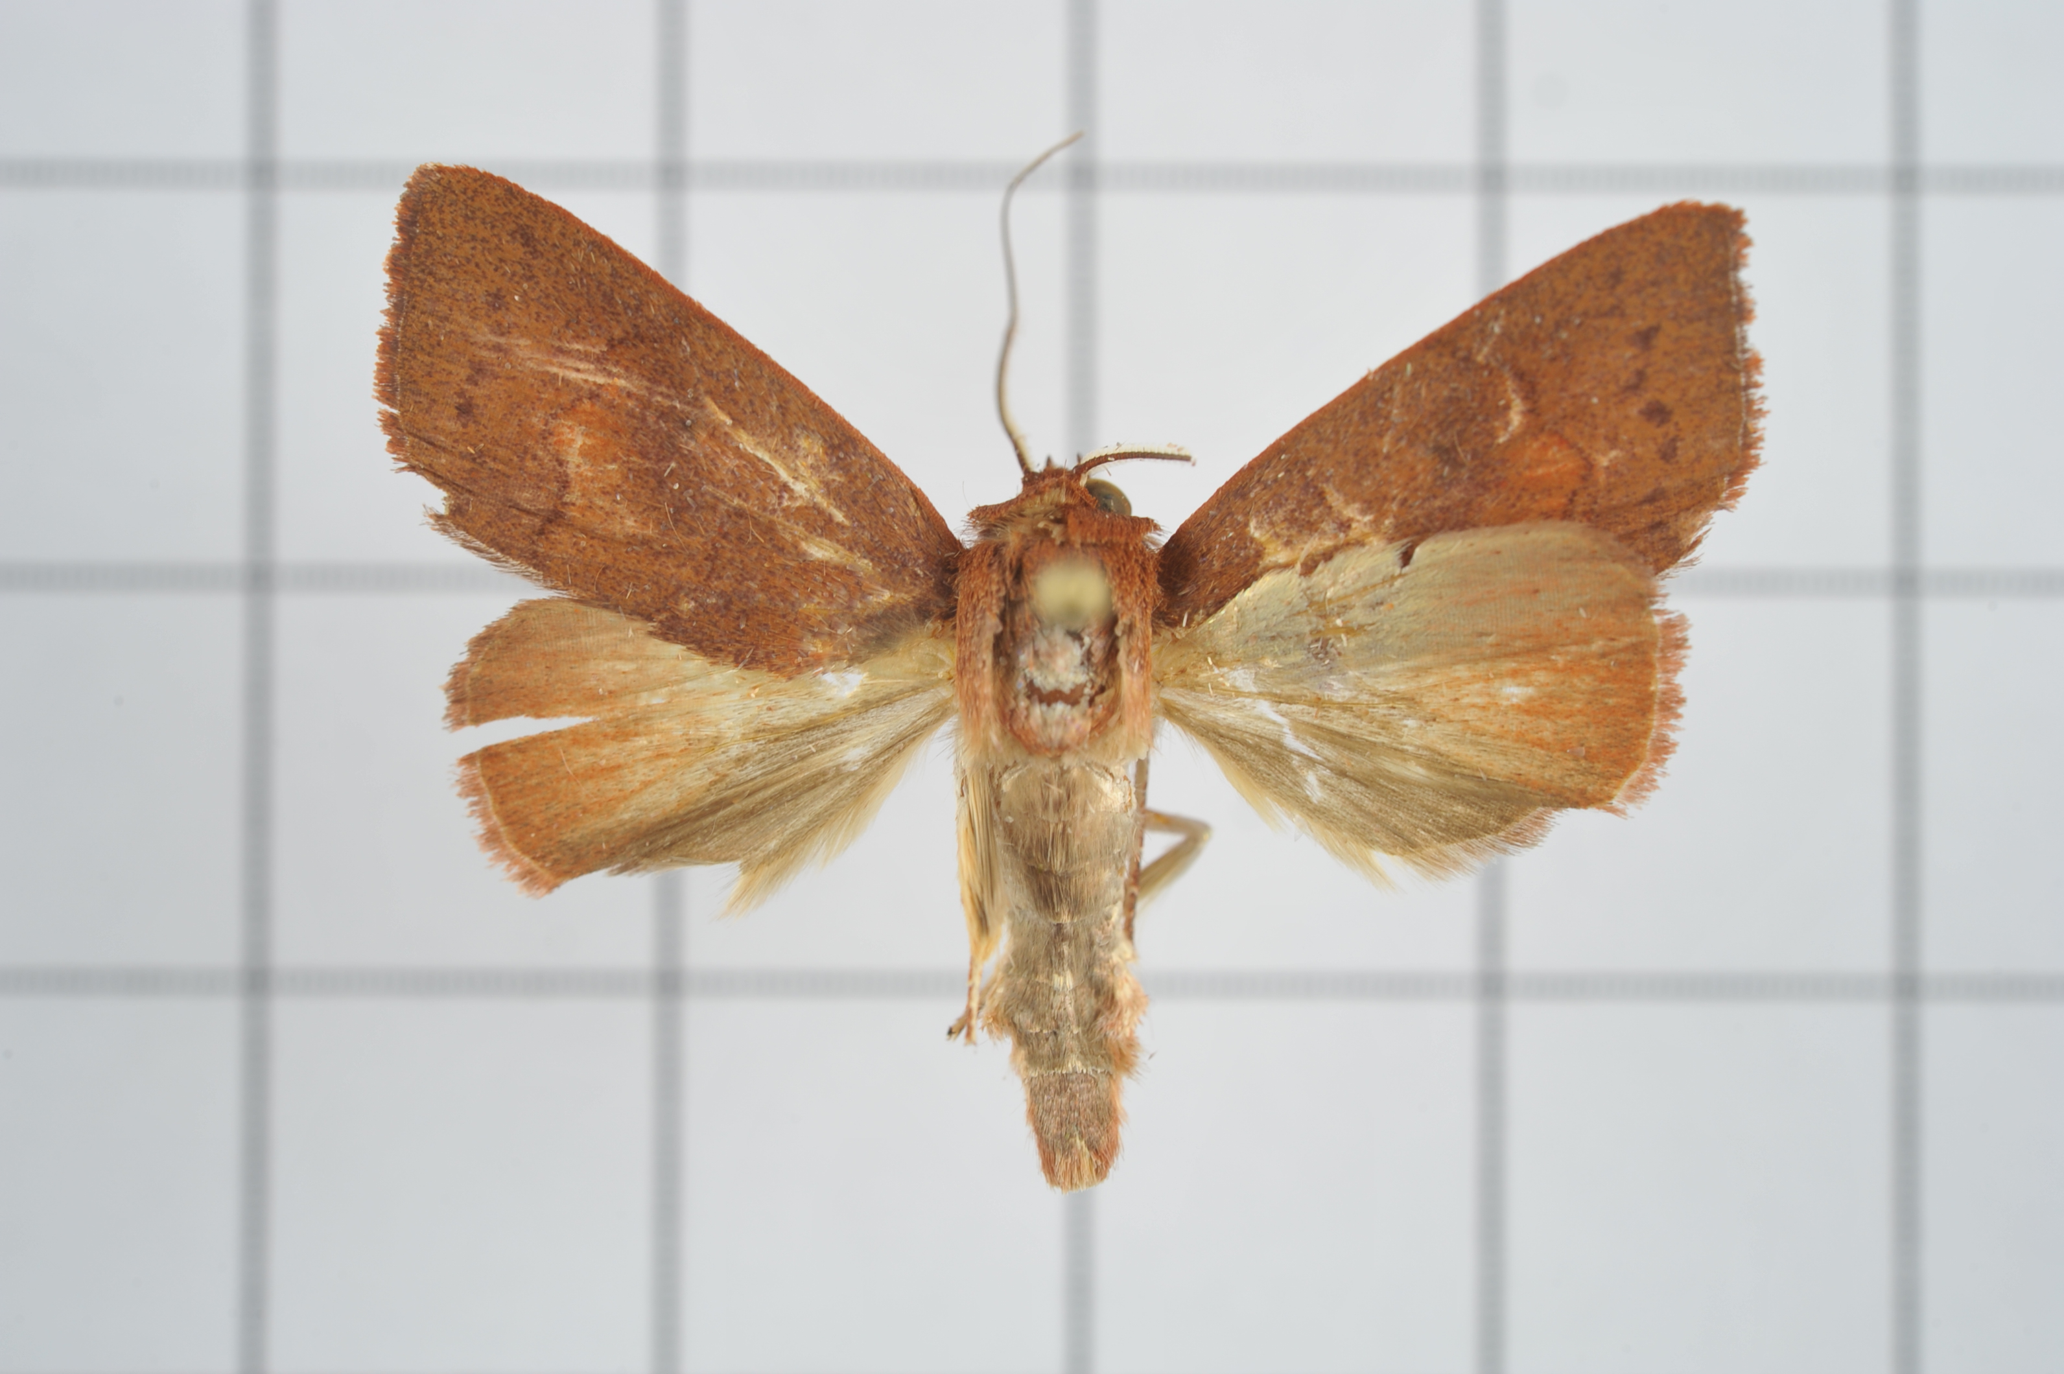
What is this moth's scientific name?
Maurilia iconica
